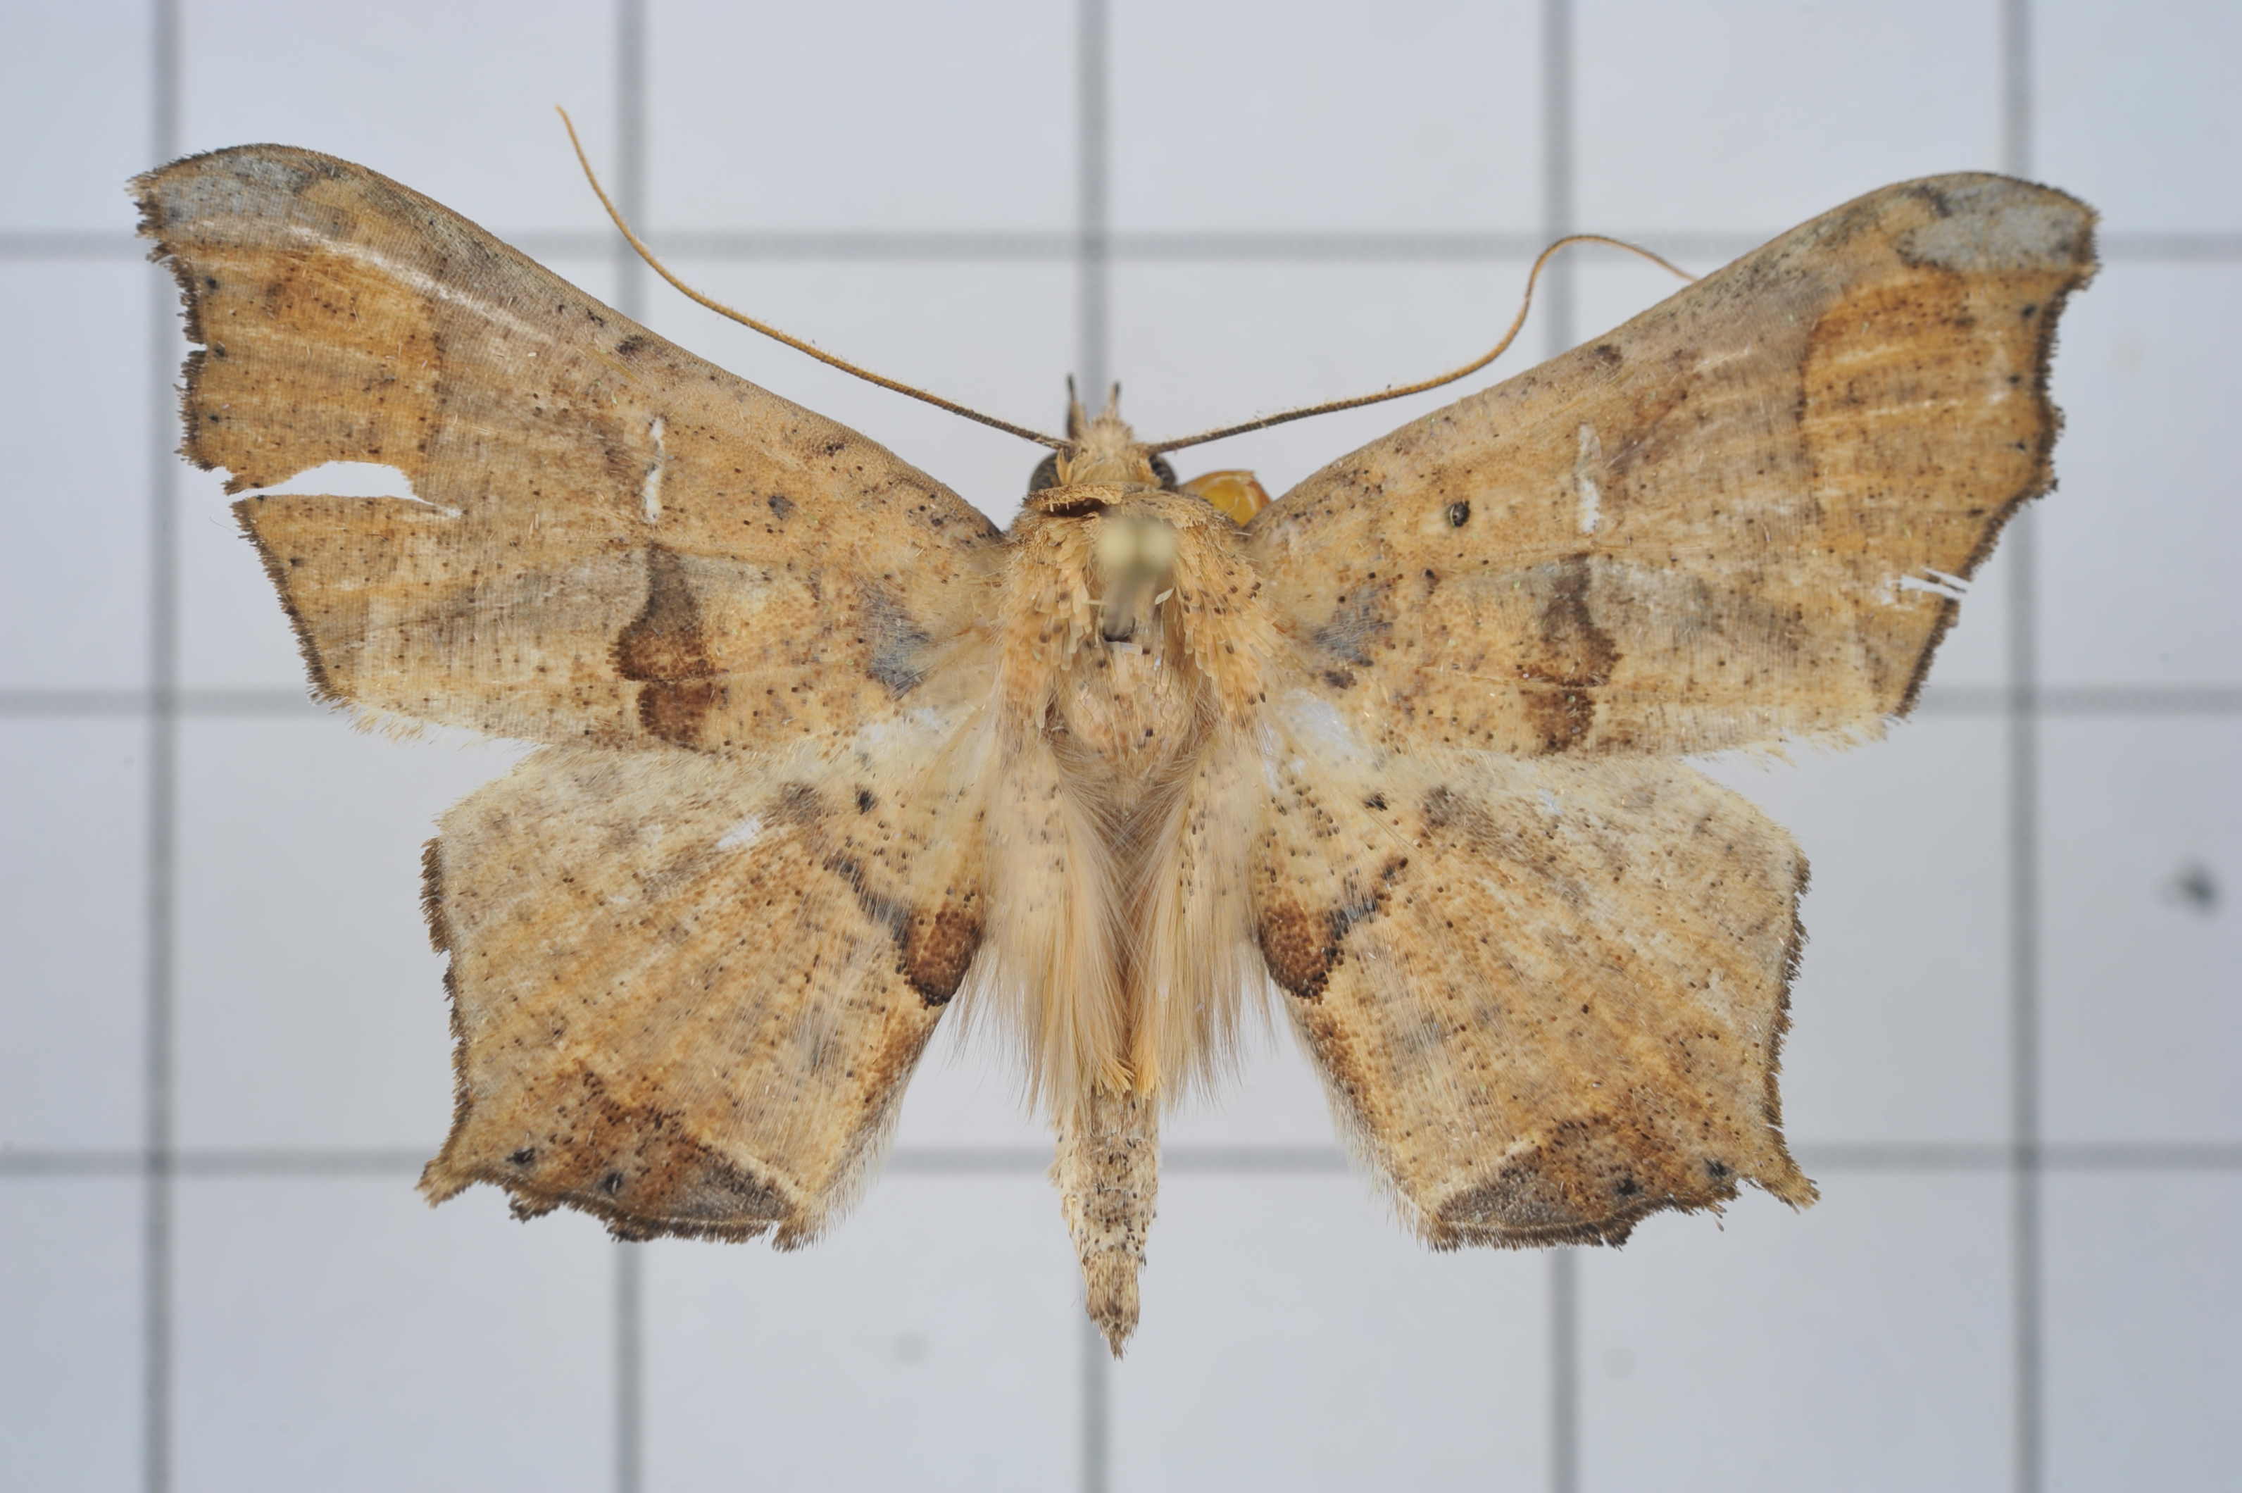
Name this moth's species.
Semiothisops macariata
